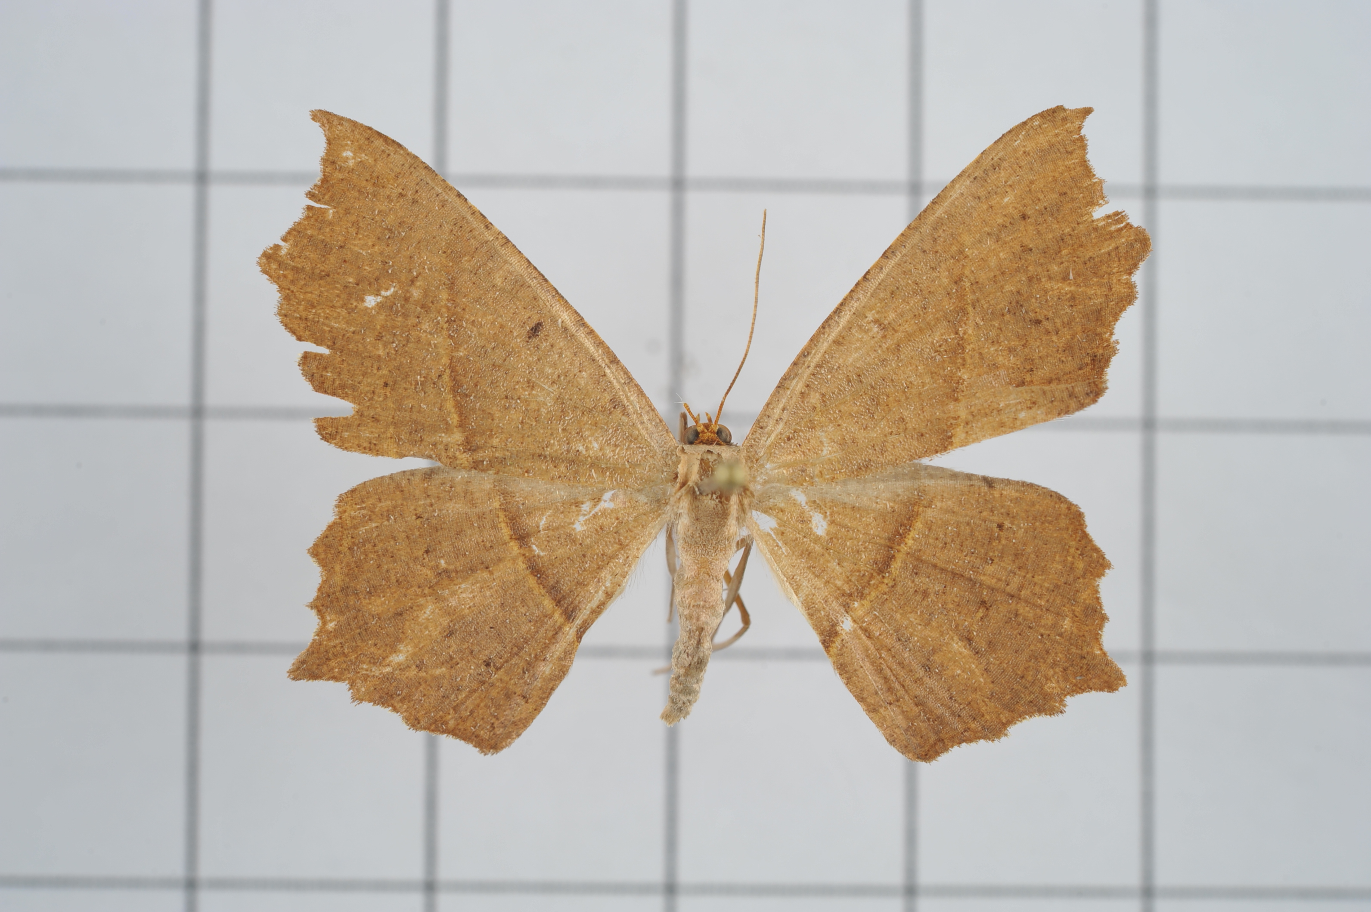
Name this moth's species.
Danala lilacina
